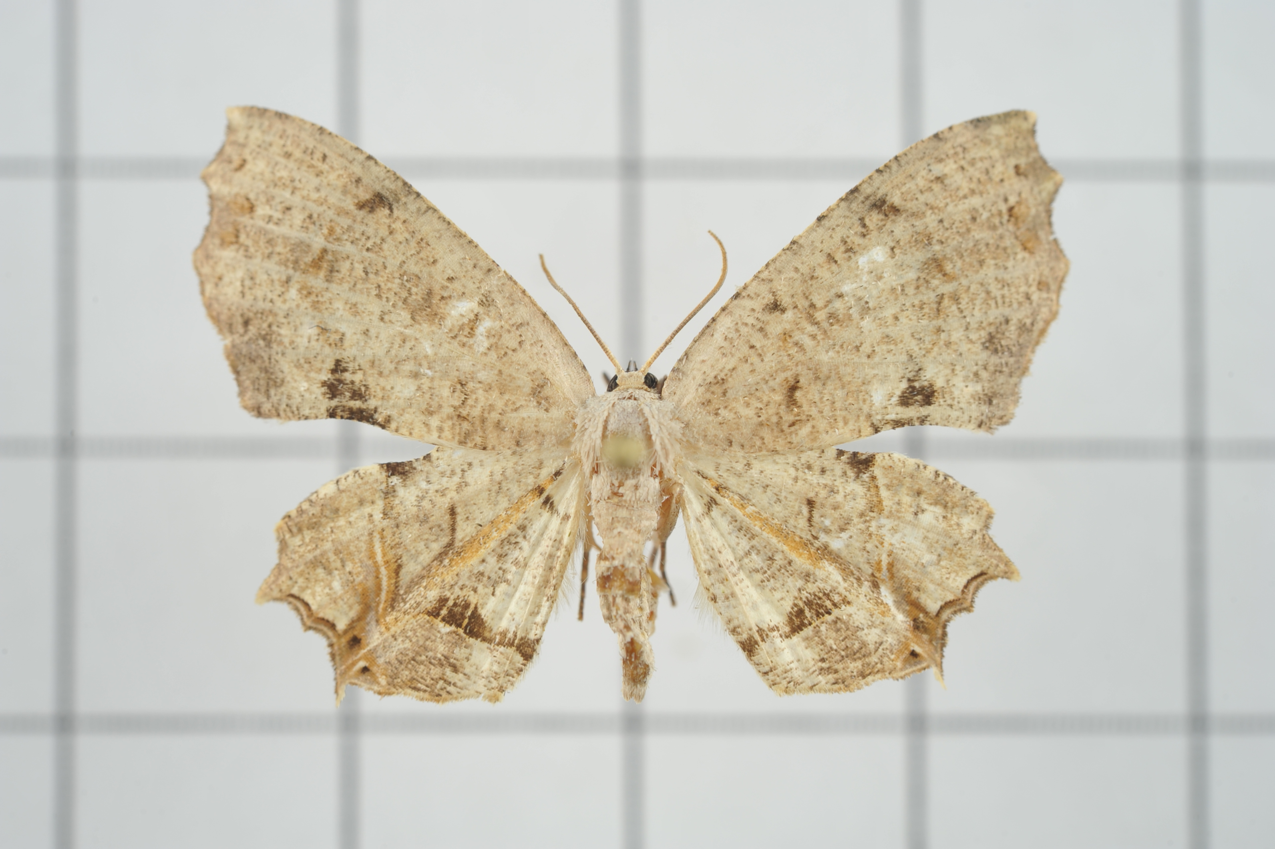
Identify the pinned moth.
Dysaethria flavistriga
